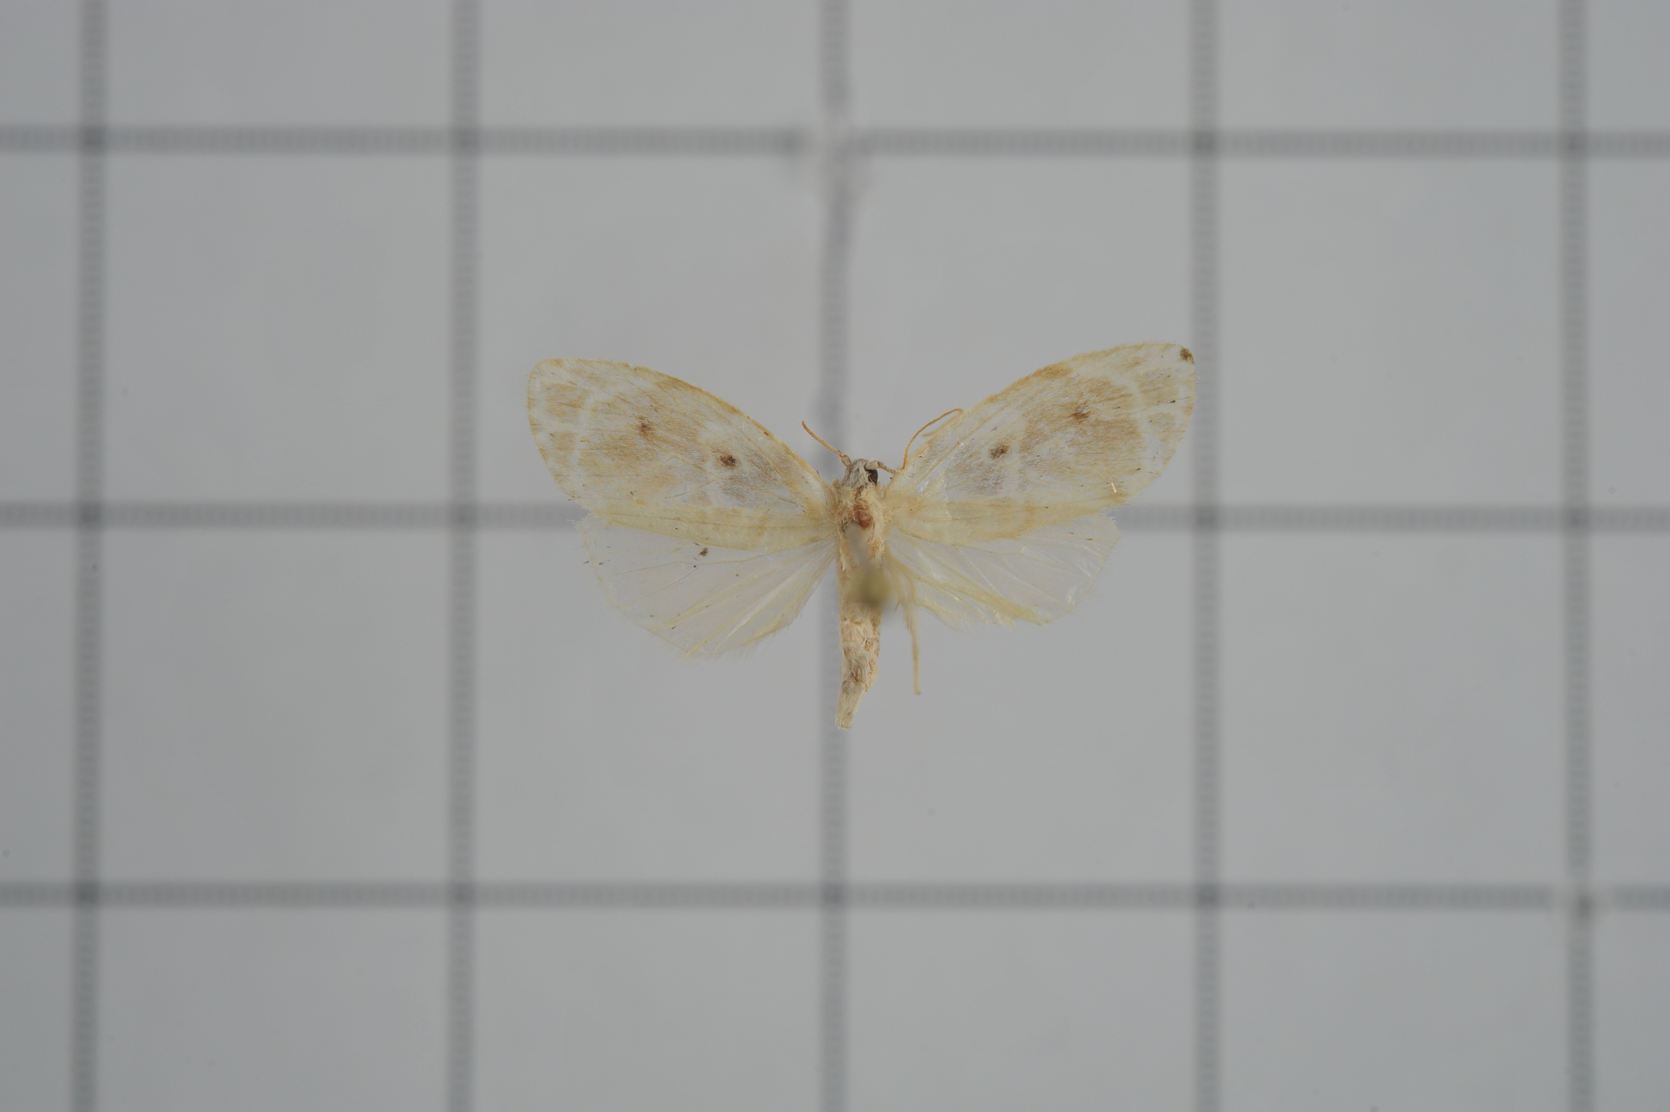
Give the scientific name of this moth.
Schistophleps bipuncta
